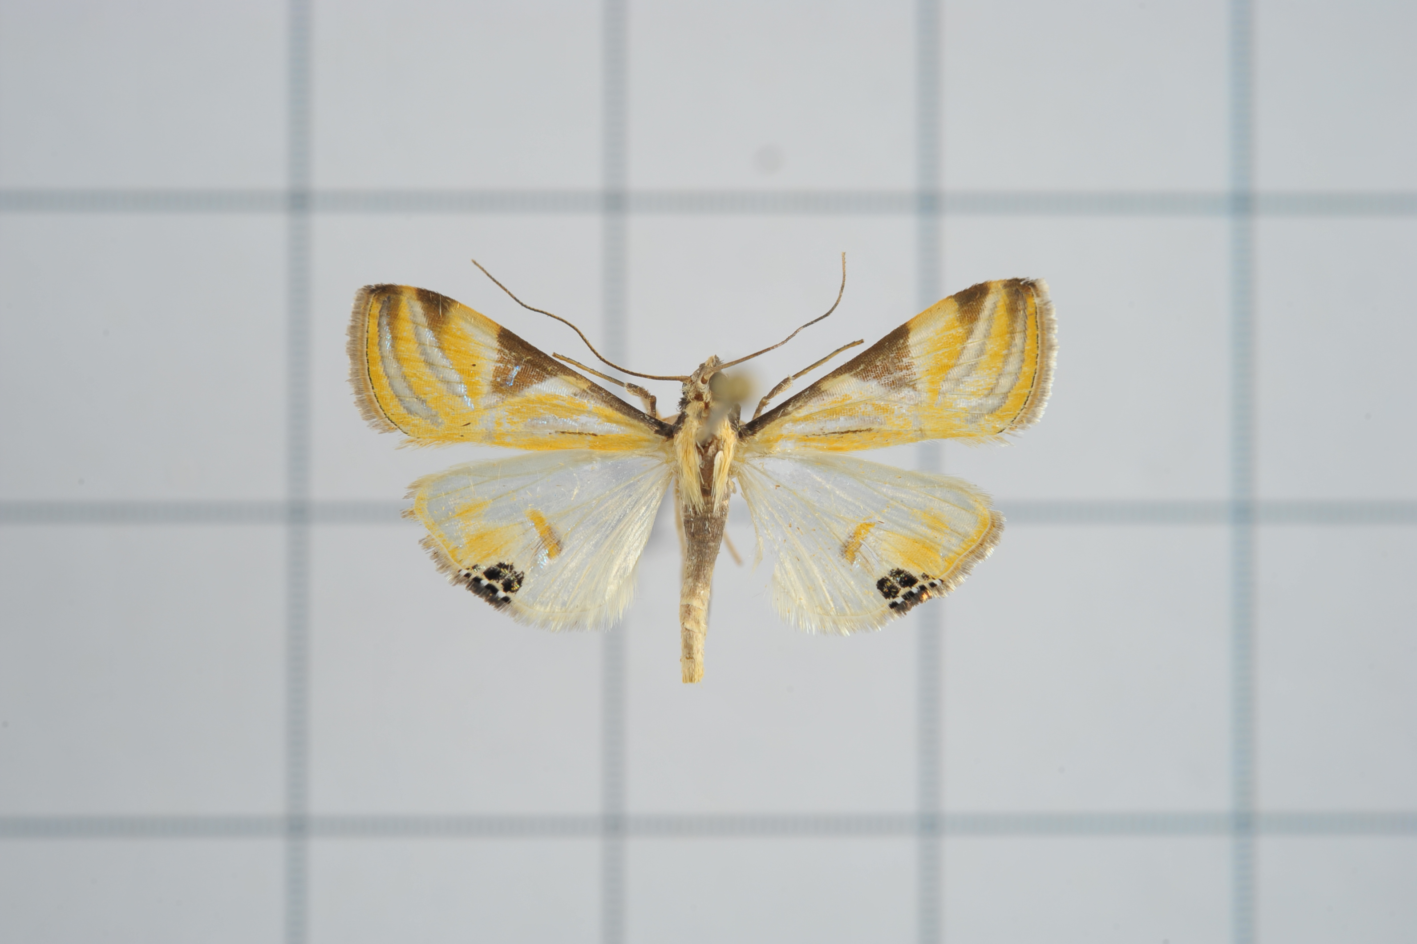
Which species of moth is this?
Talanga sexpunctalis
